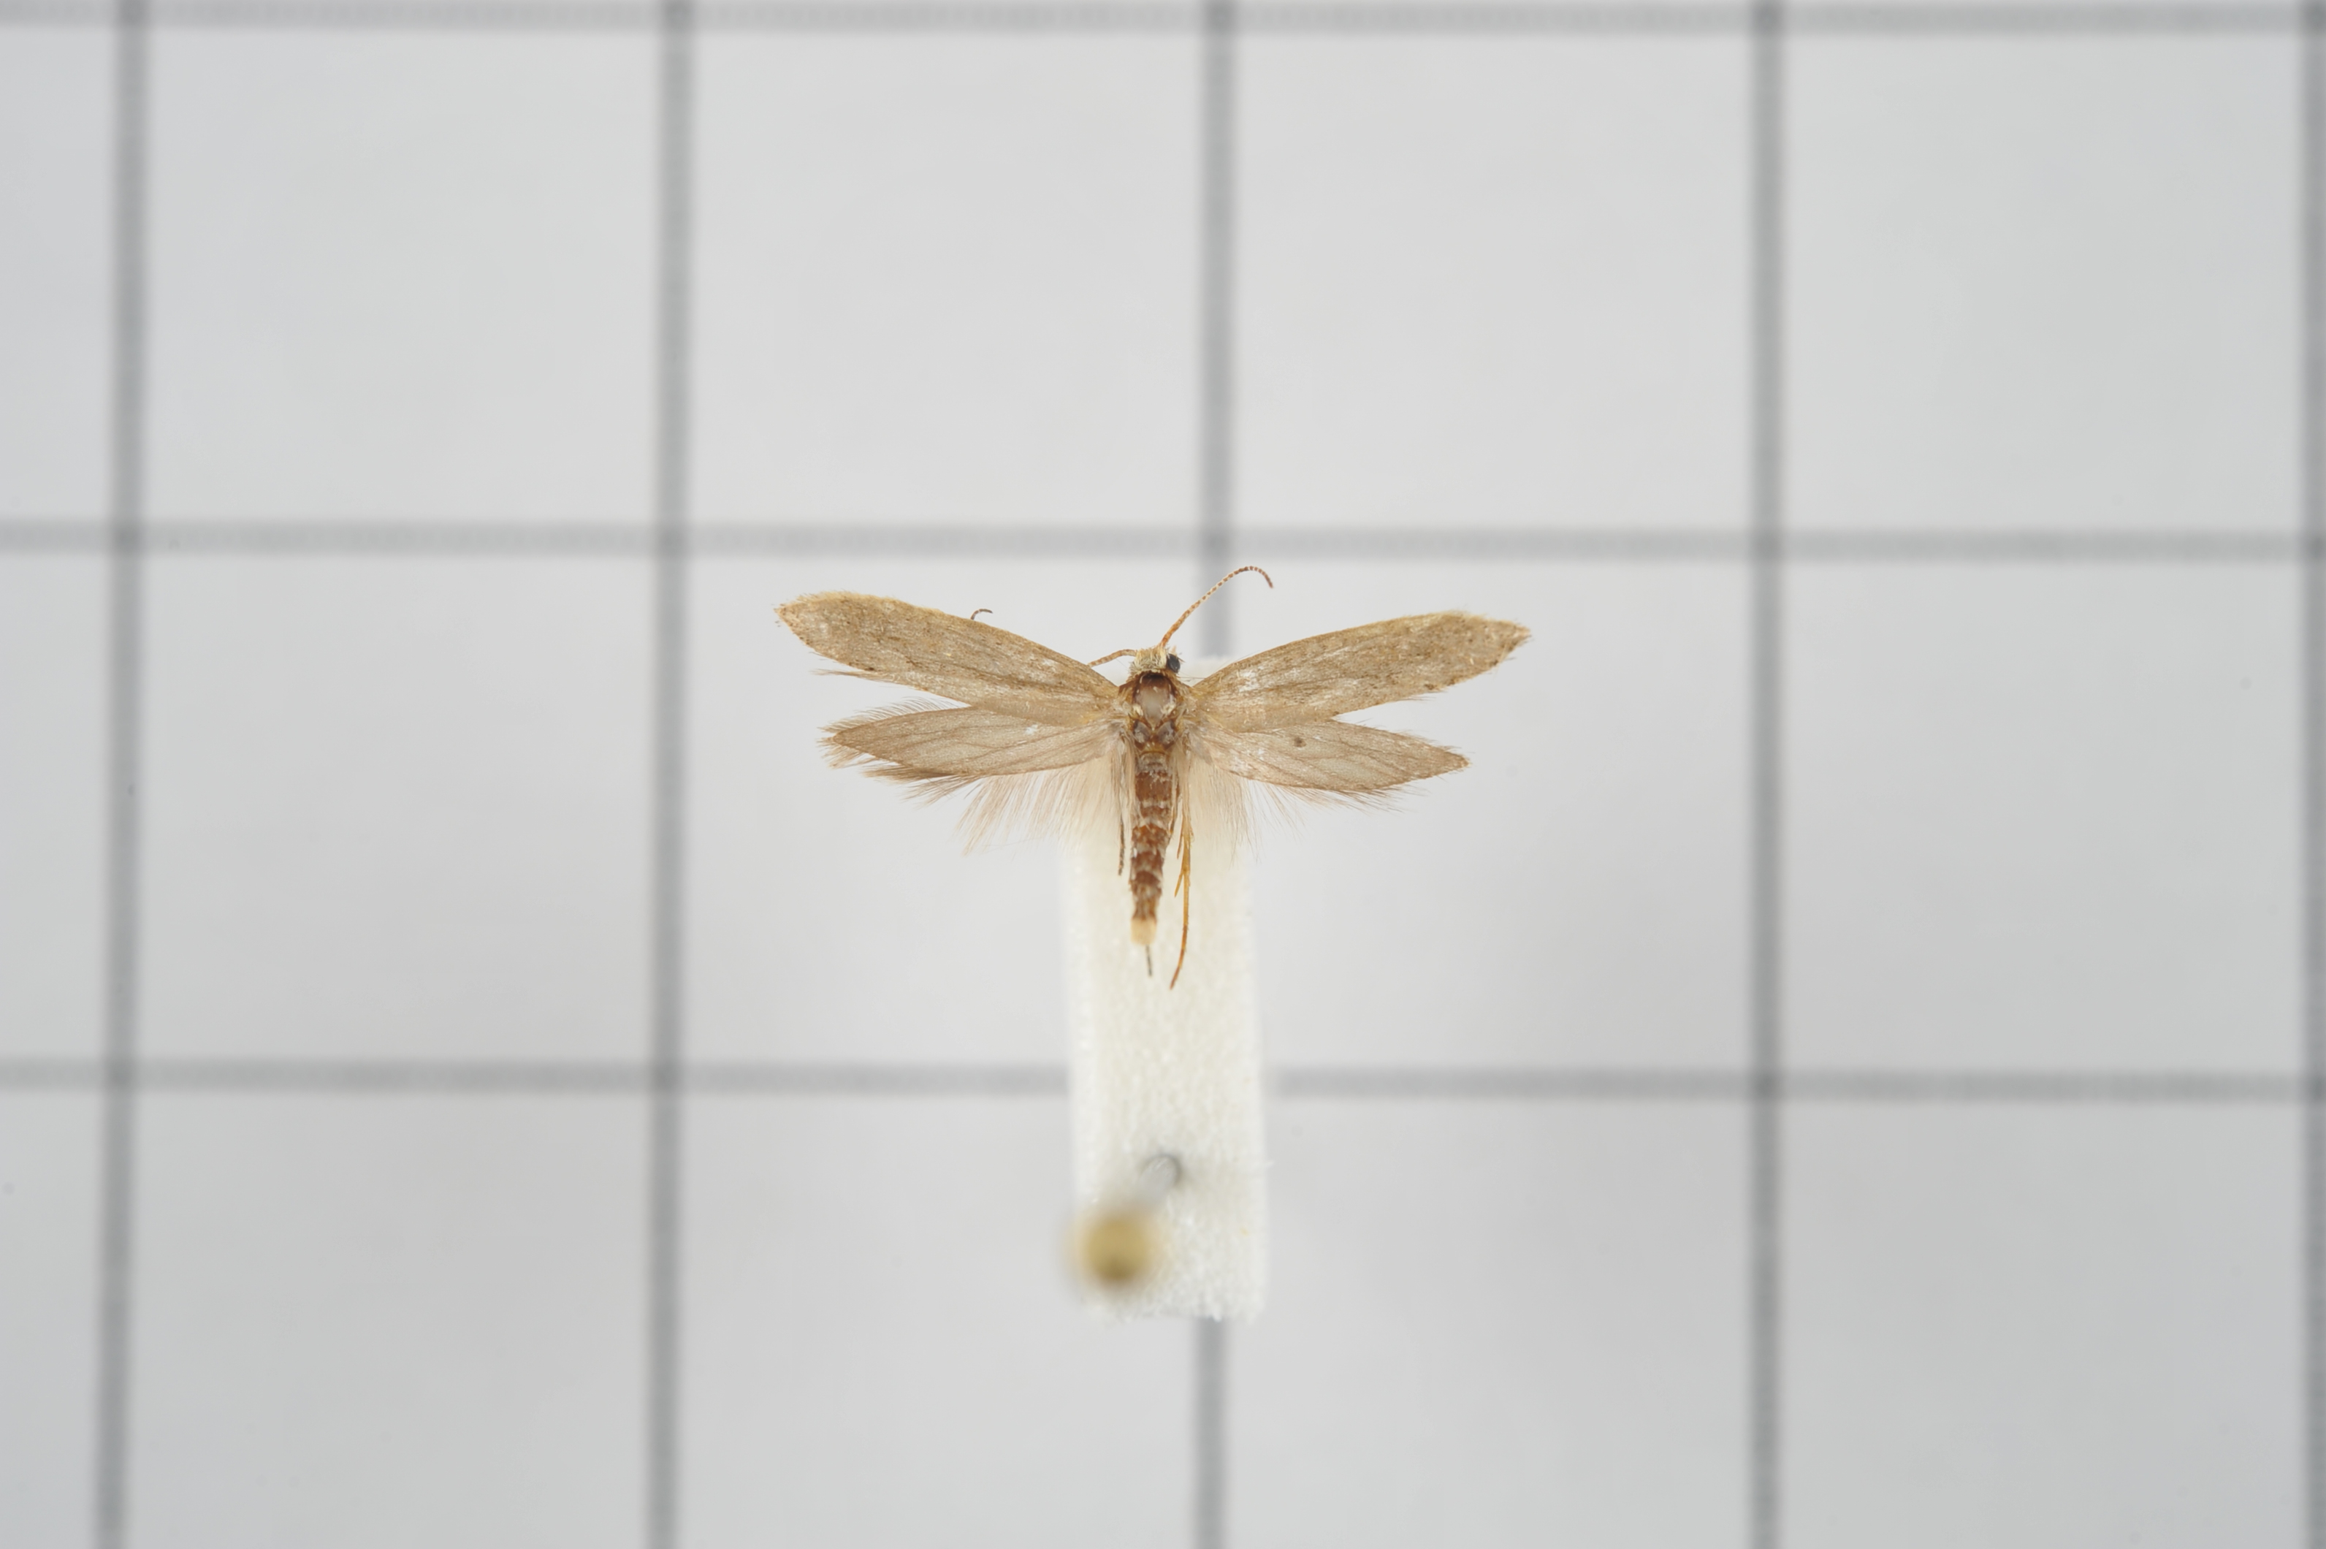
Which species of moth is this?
Plutella xylostella
